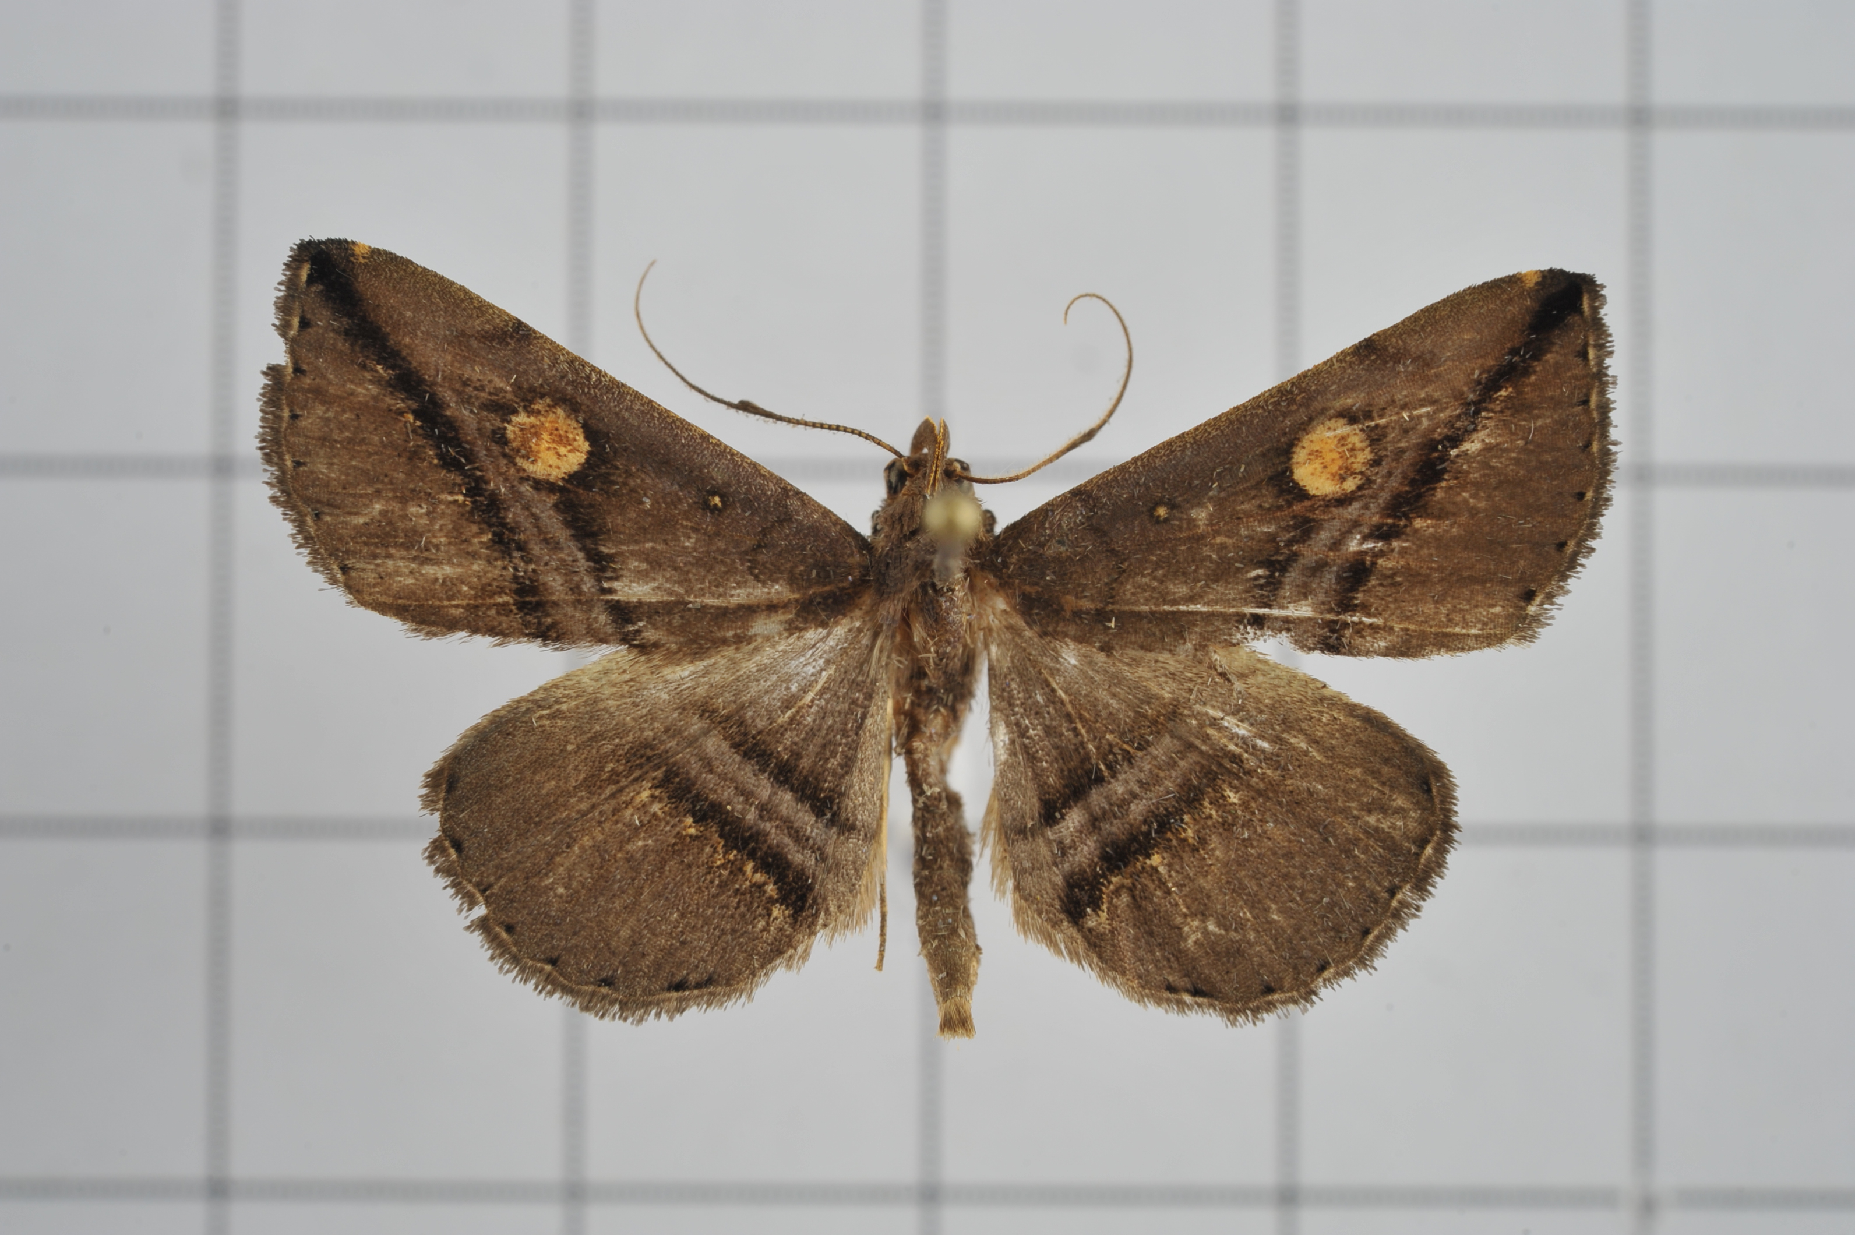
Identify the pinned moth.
Hadennia ochreistigma
